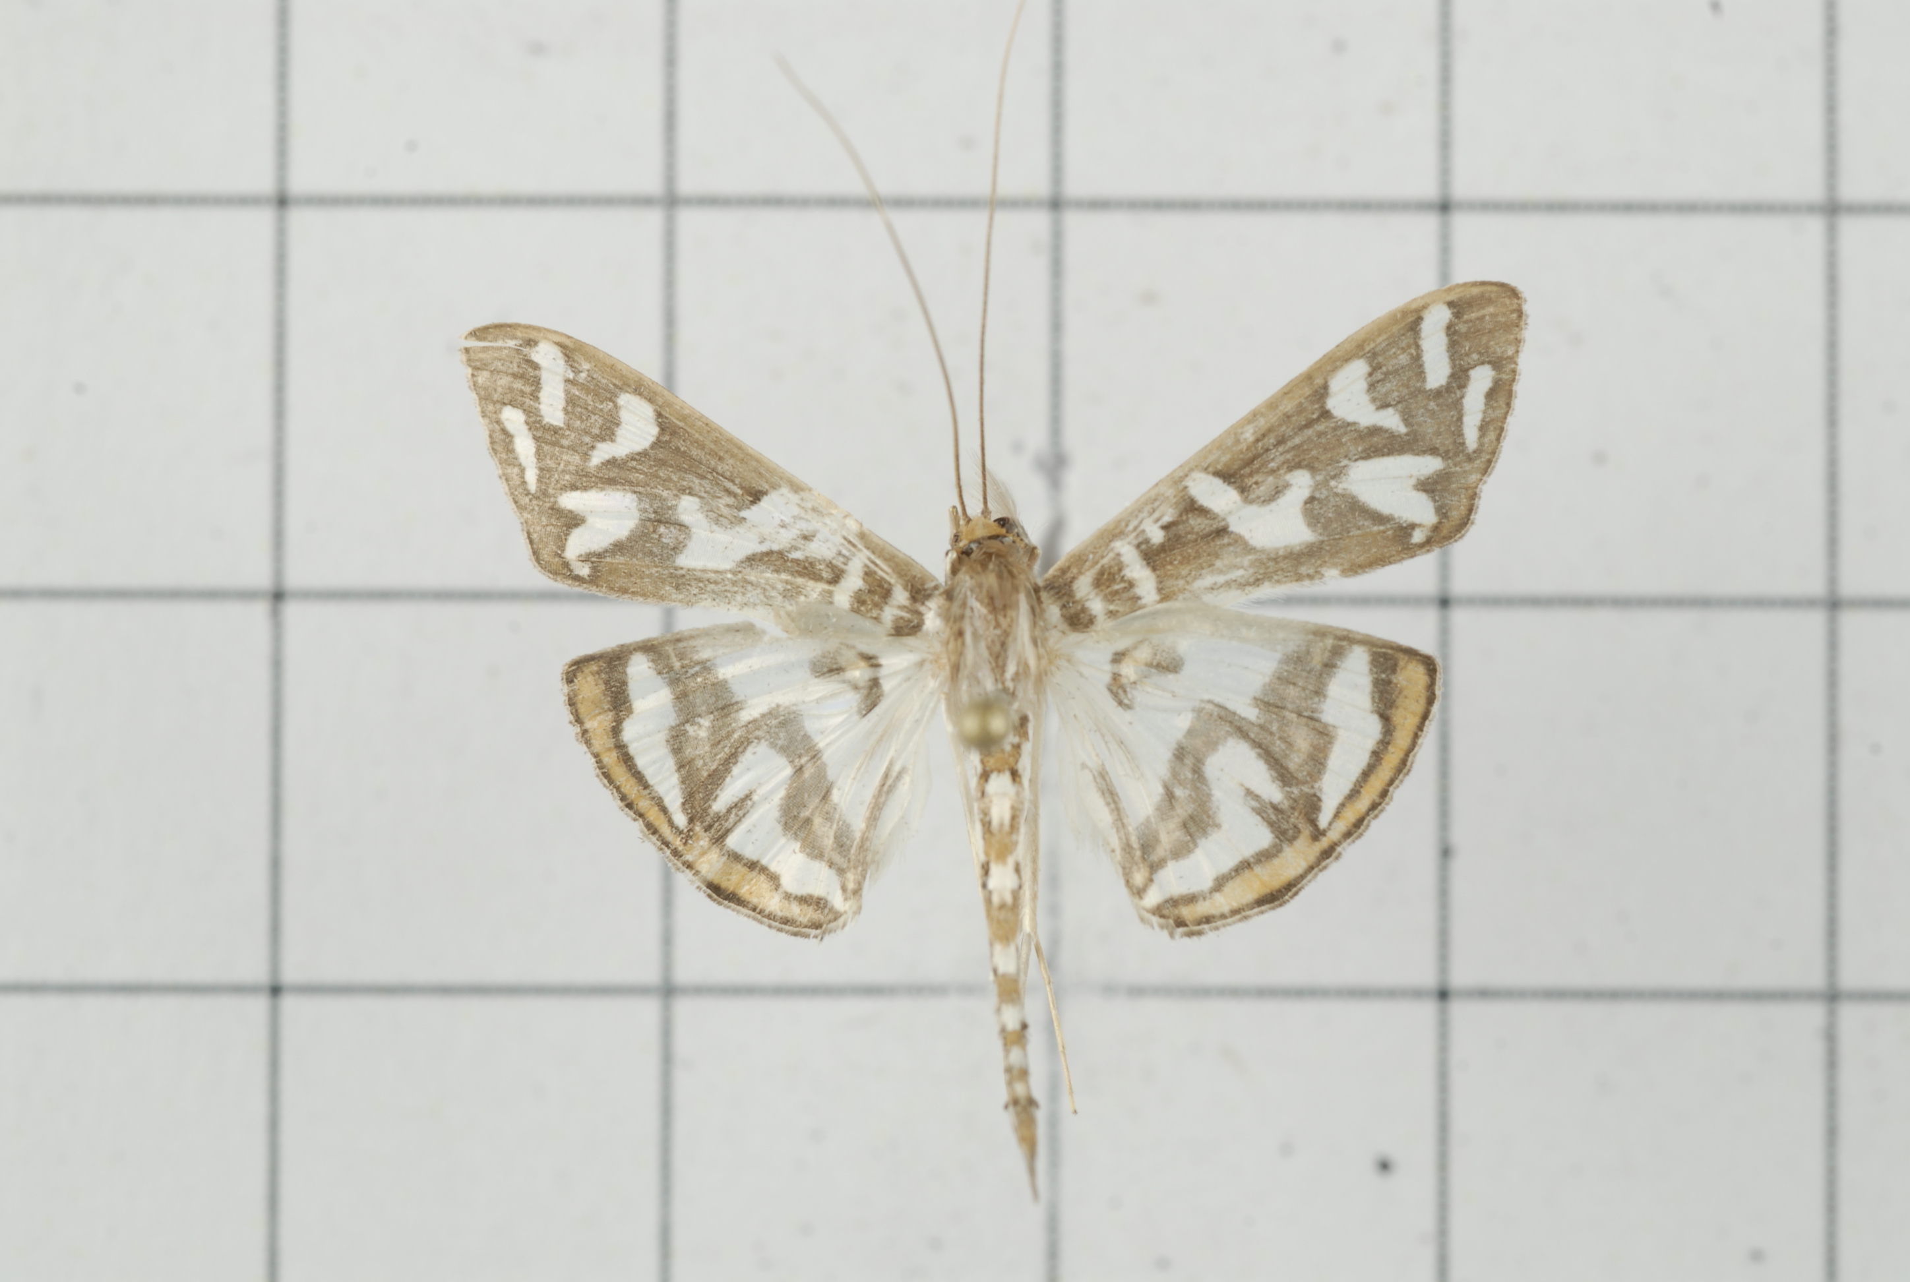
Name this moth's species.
Nausinoe perspectata
